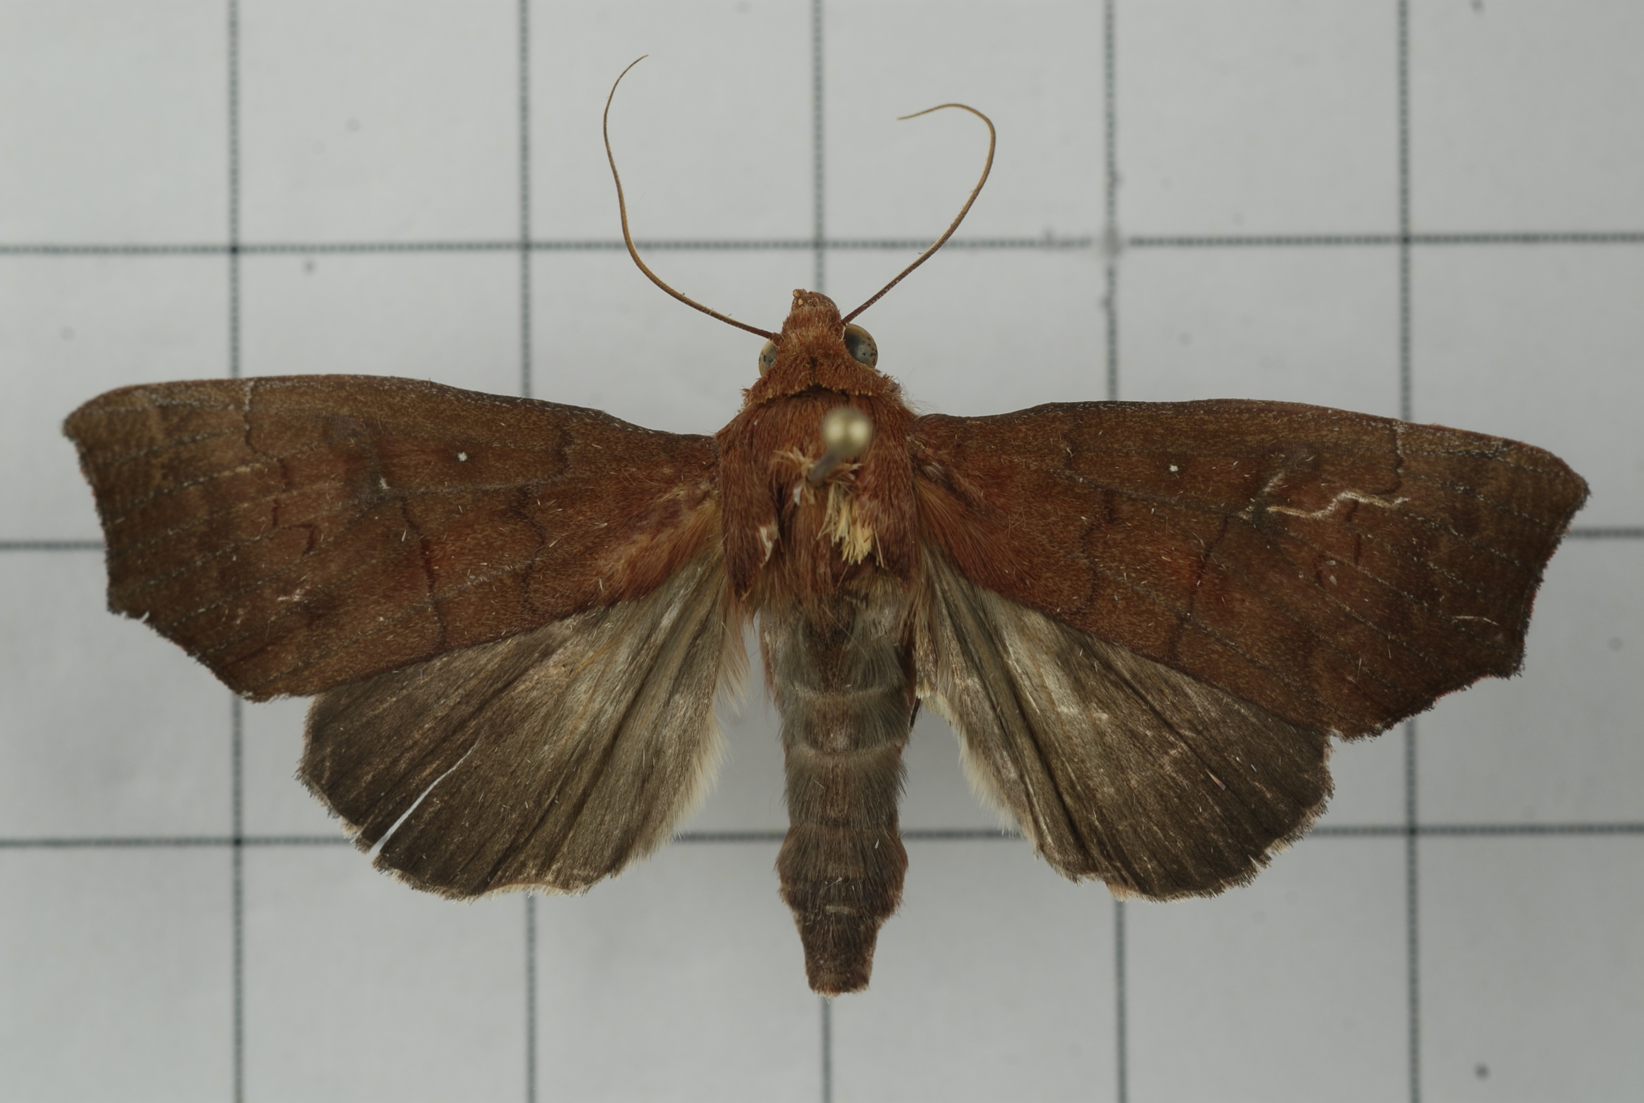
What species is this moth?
Rusicada privata
